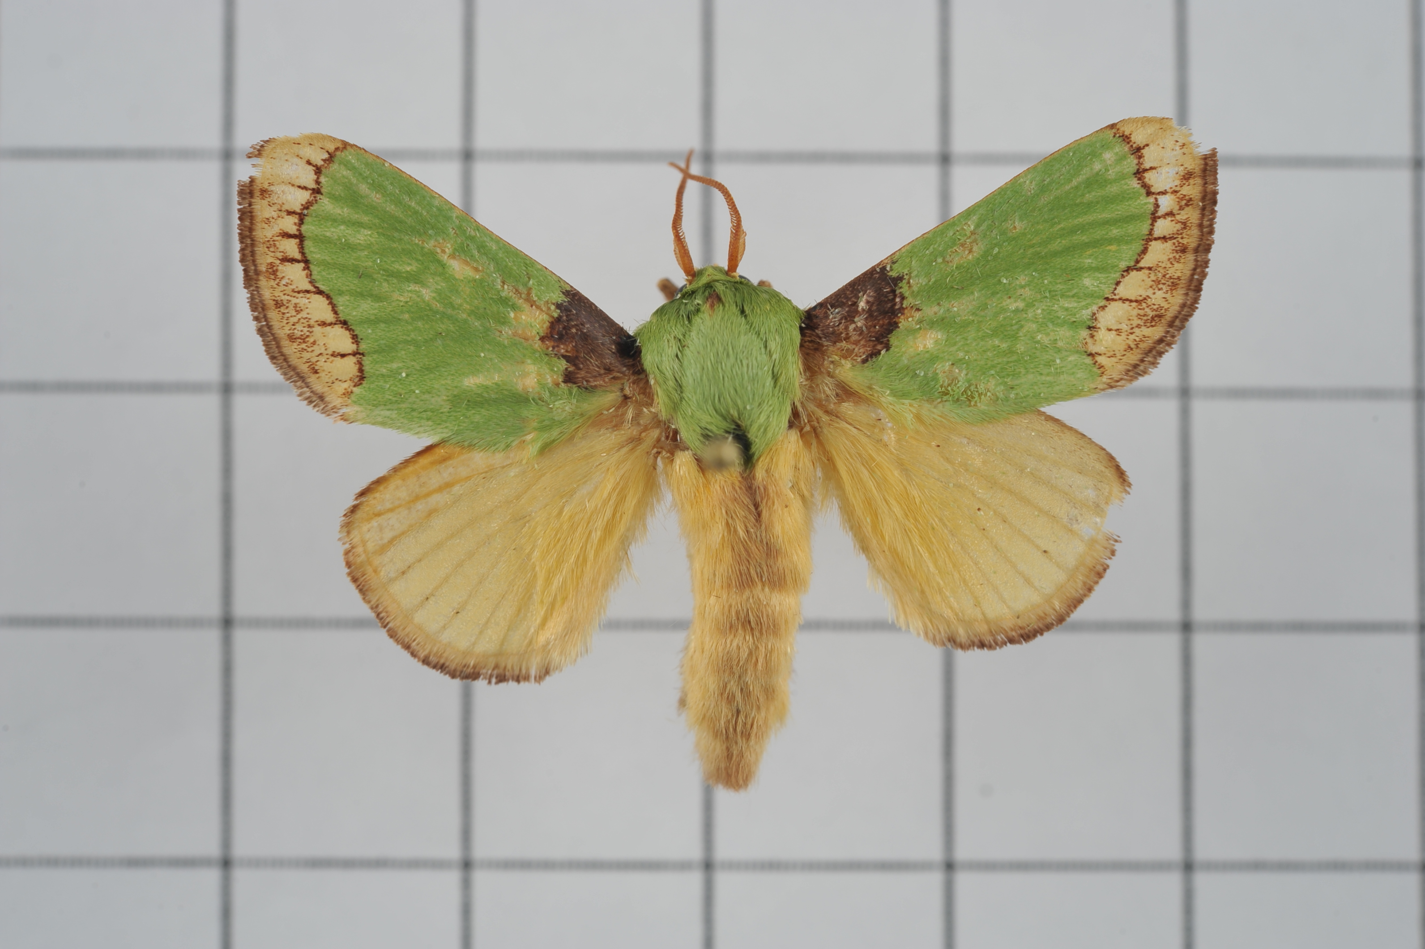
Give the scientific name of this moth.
Parasa consocia
